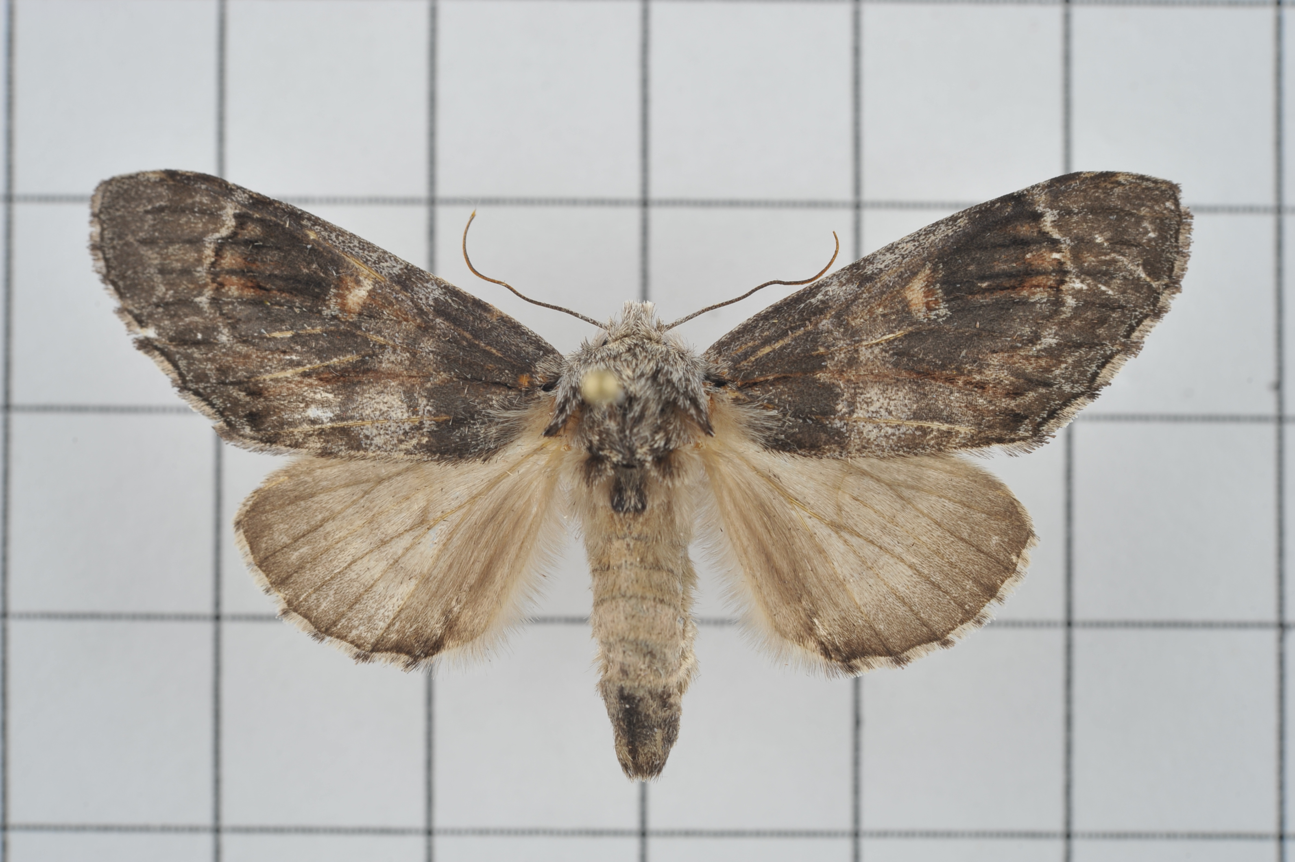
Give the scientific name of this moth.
Fentonia ocypete crenulata
